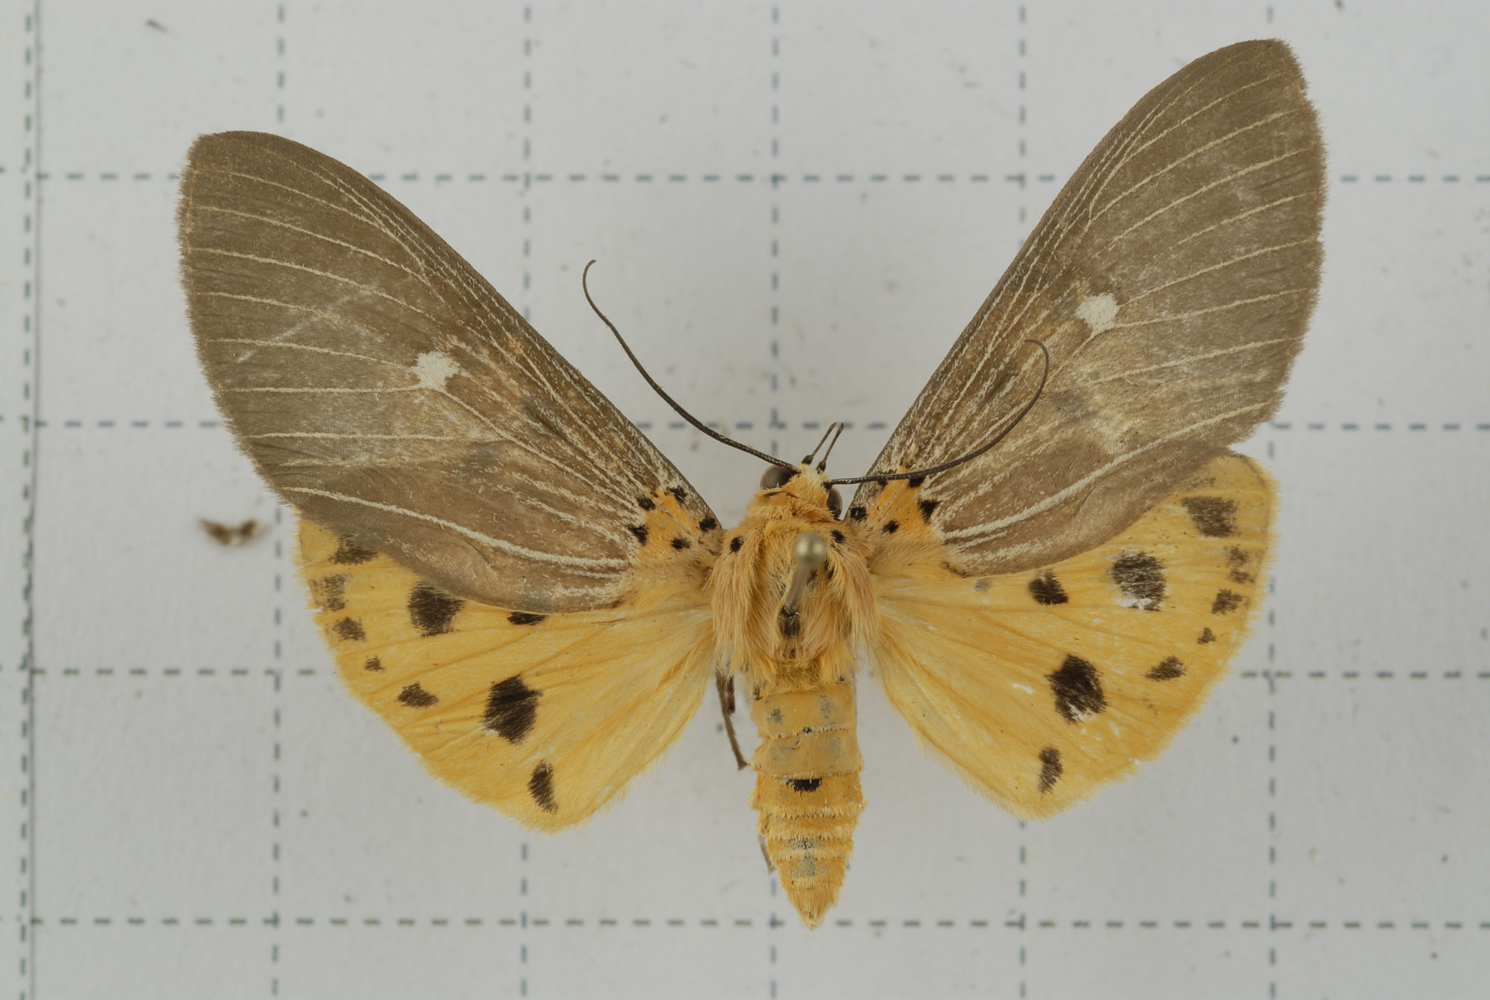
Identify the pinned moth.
Asota caricae
